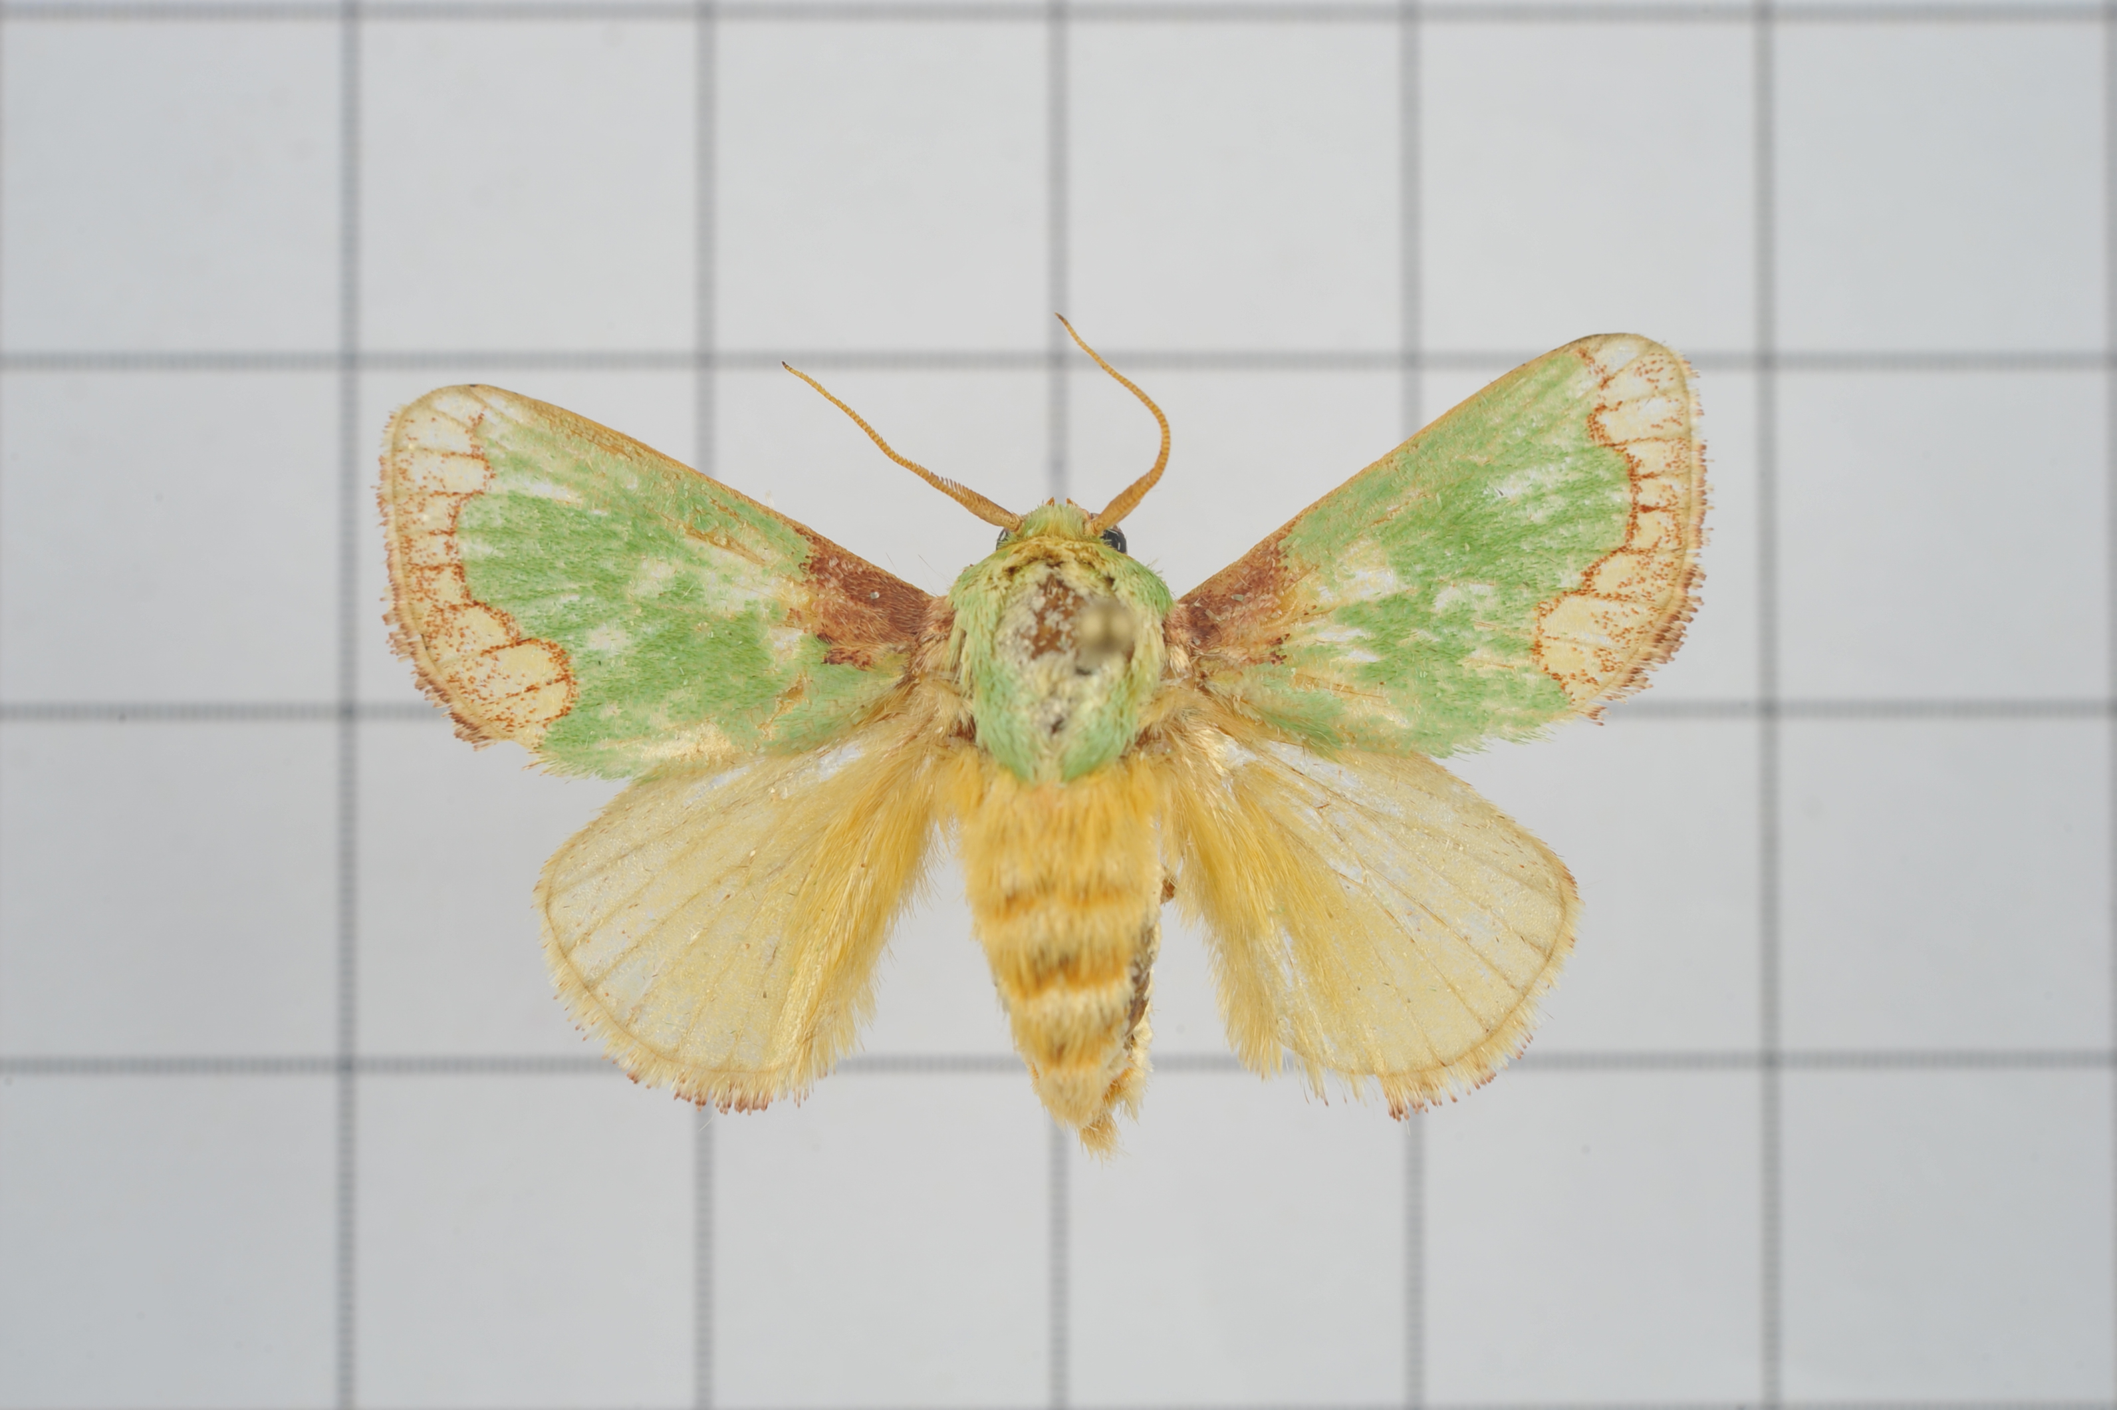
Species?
Parasa consocia
